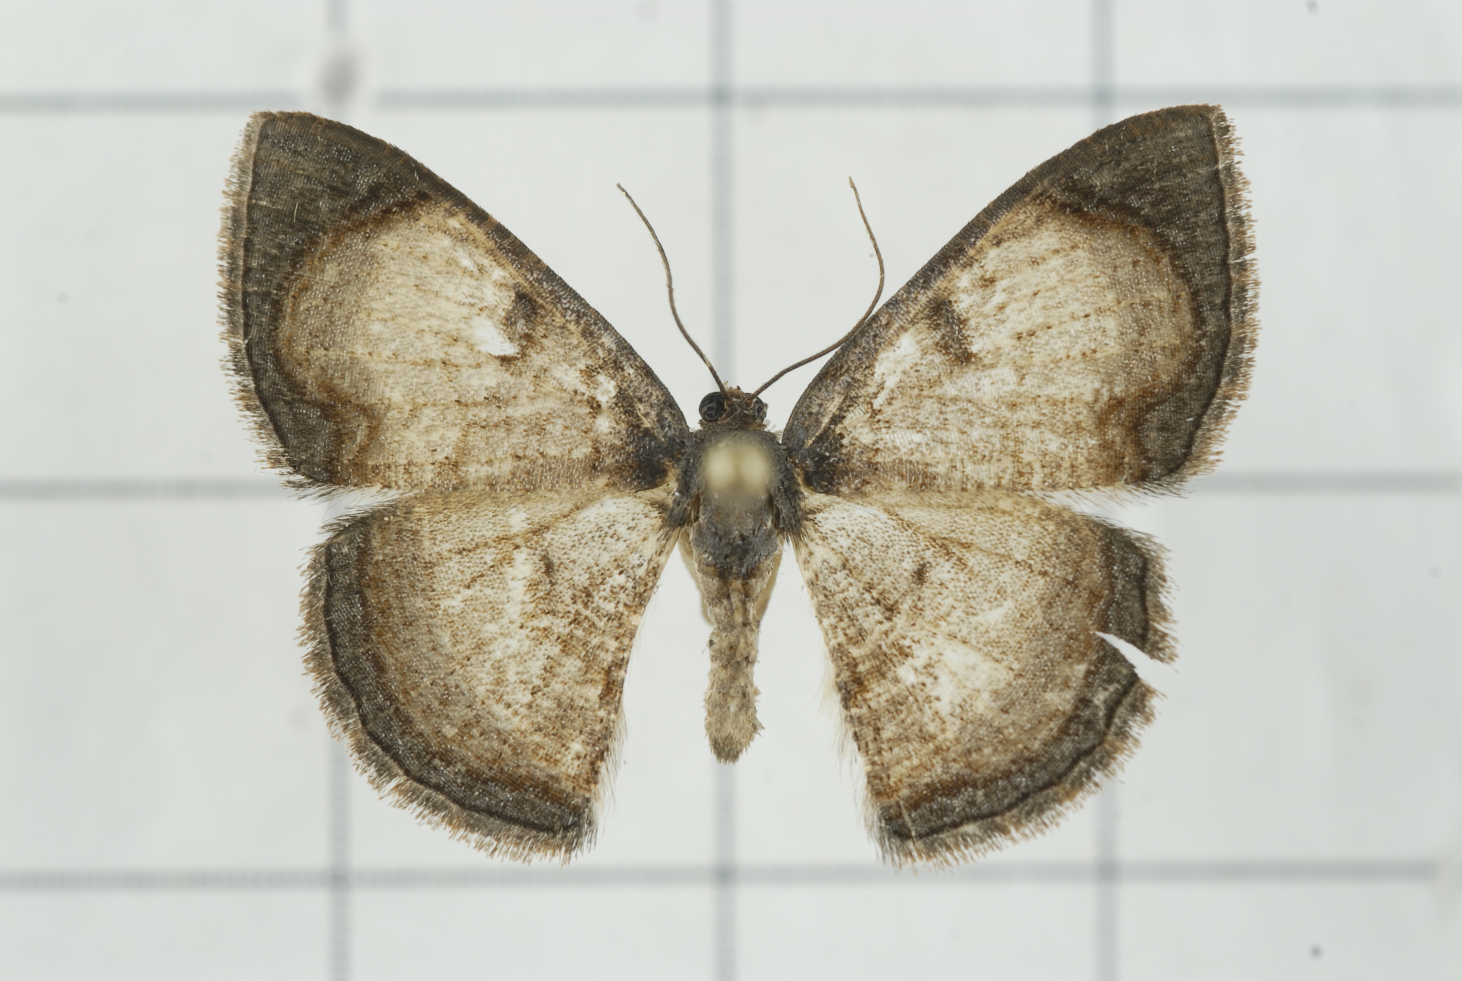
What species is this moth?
Hydatocapnia gemina
